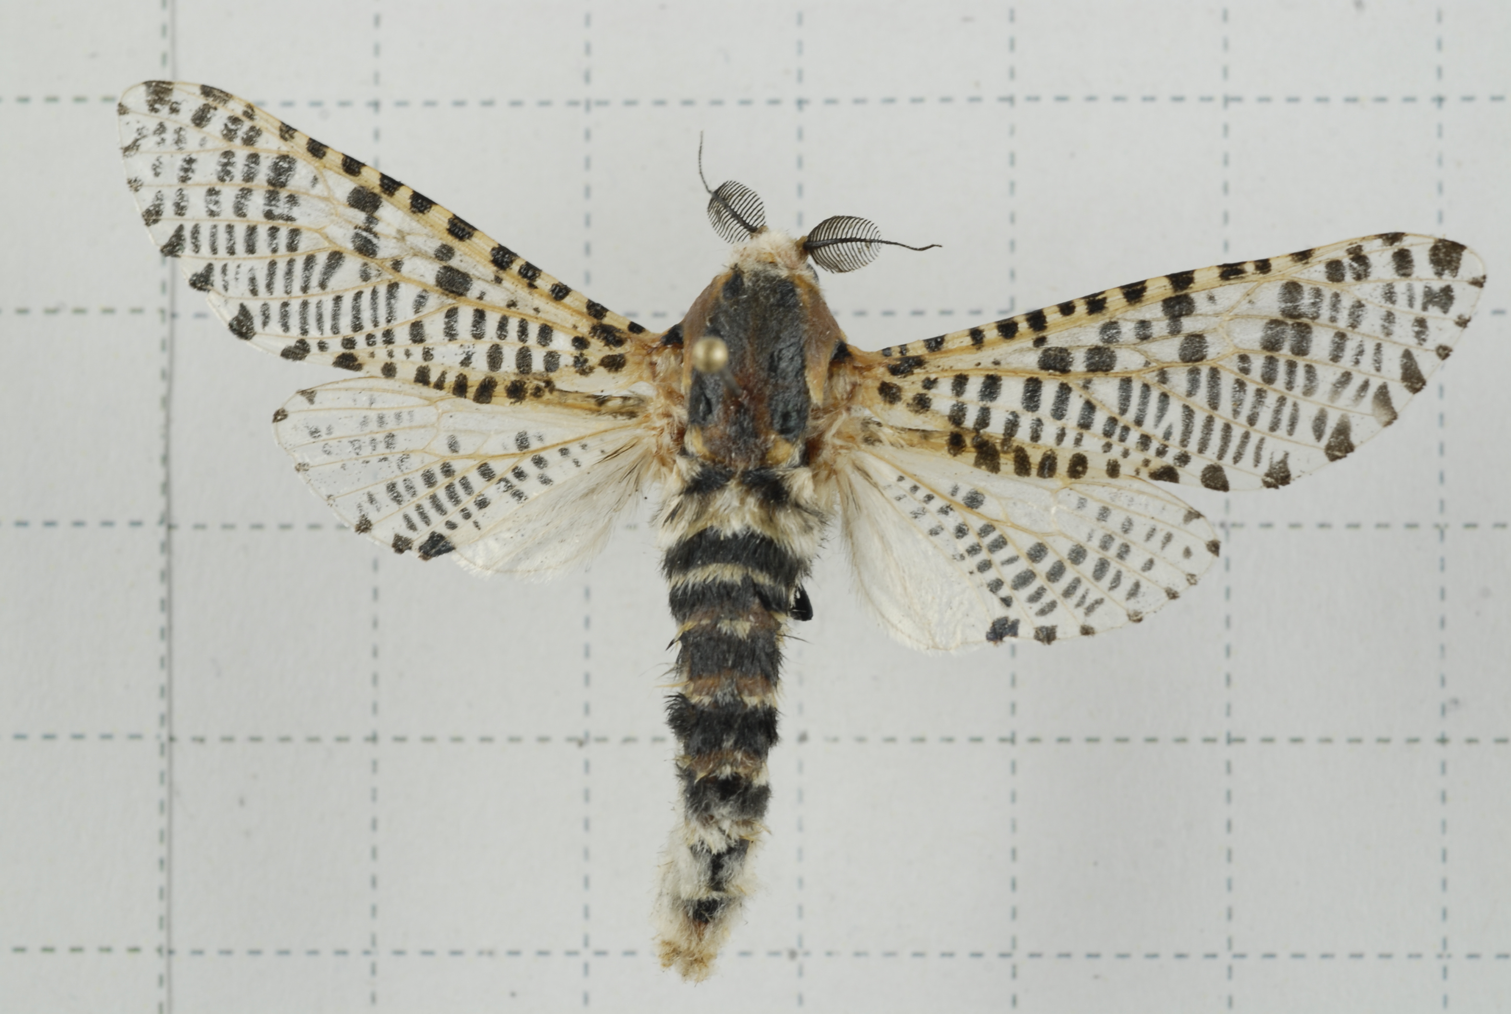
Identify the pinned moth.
Zeuzera multistrigata multistrigata
